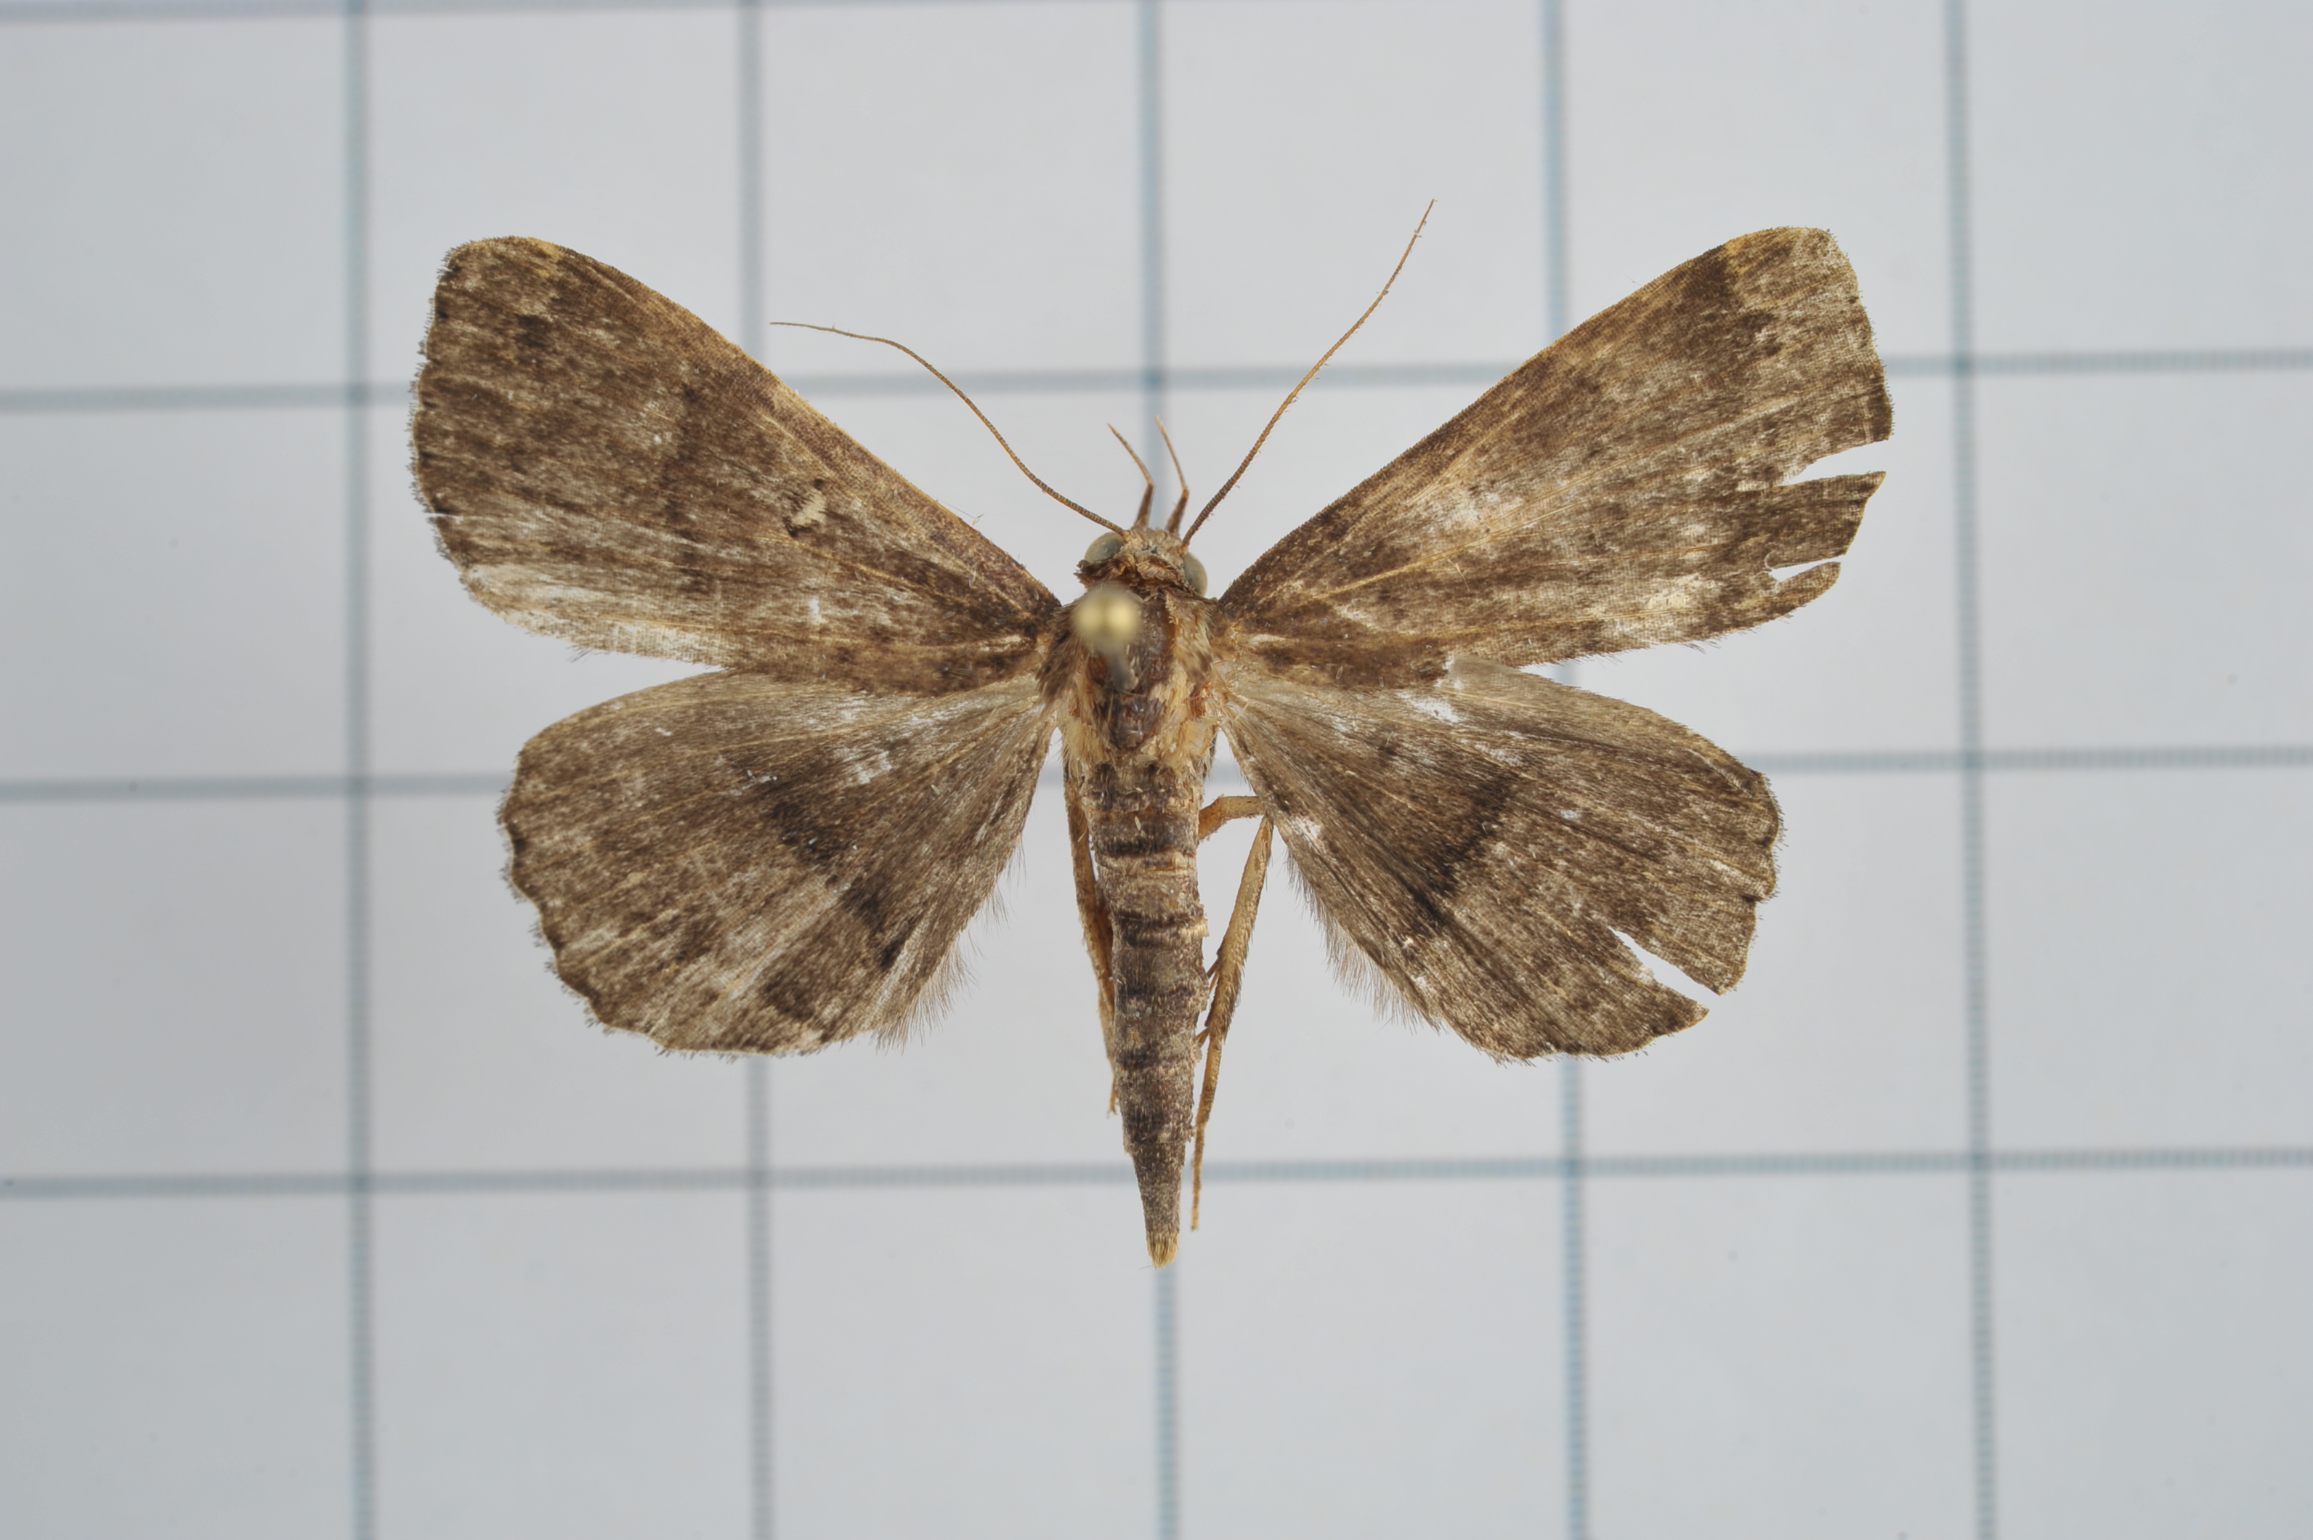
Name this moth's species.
Bocana manifestalis
